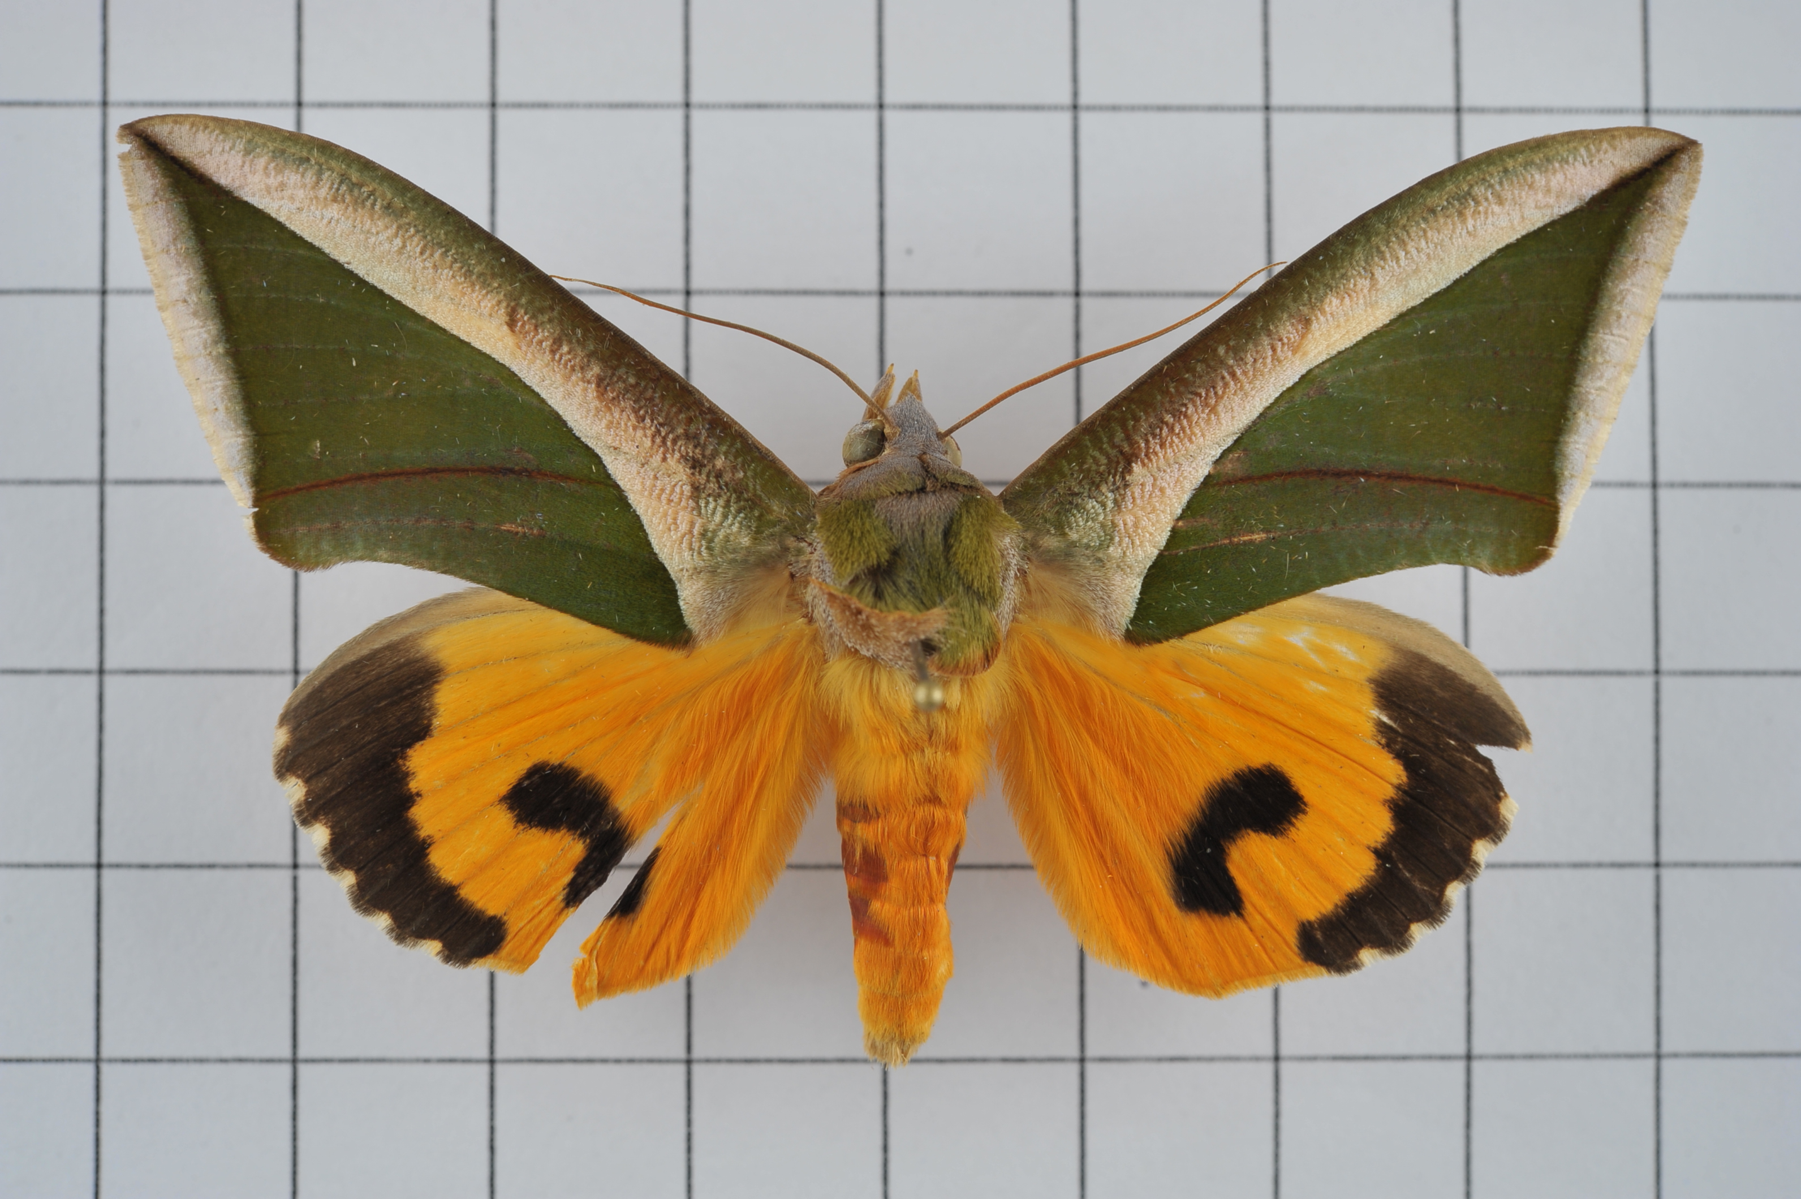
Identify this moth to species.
Eudocima salaminia
